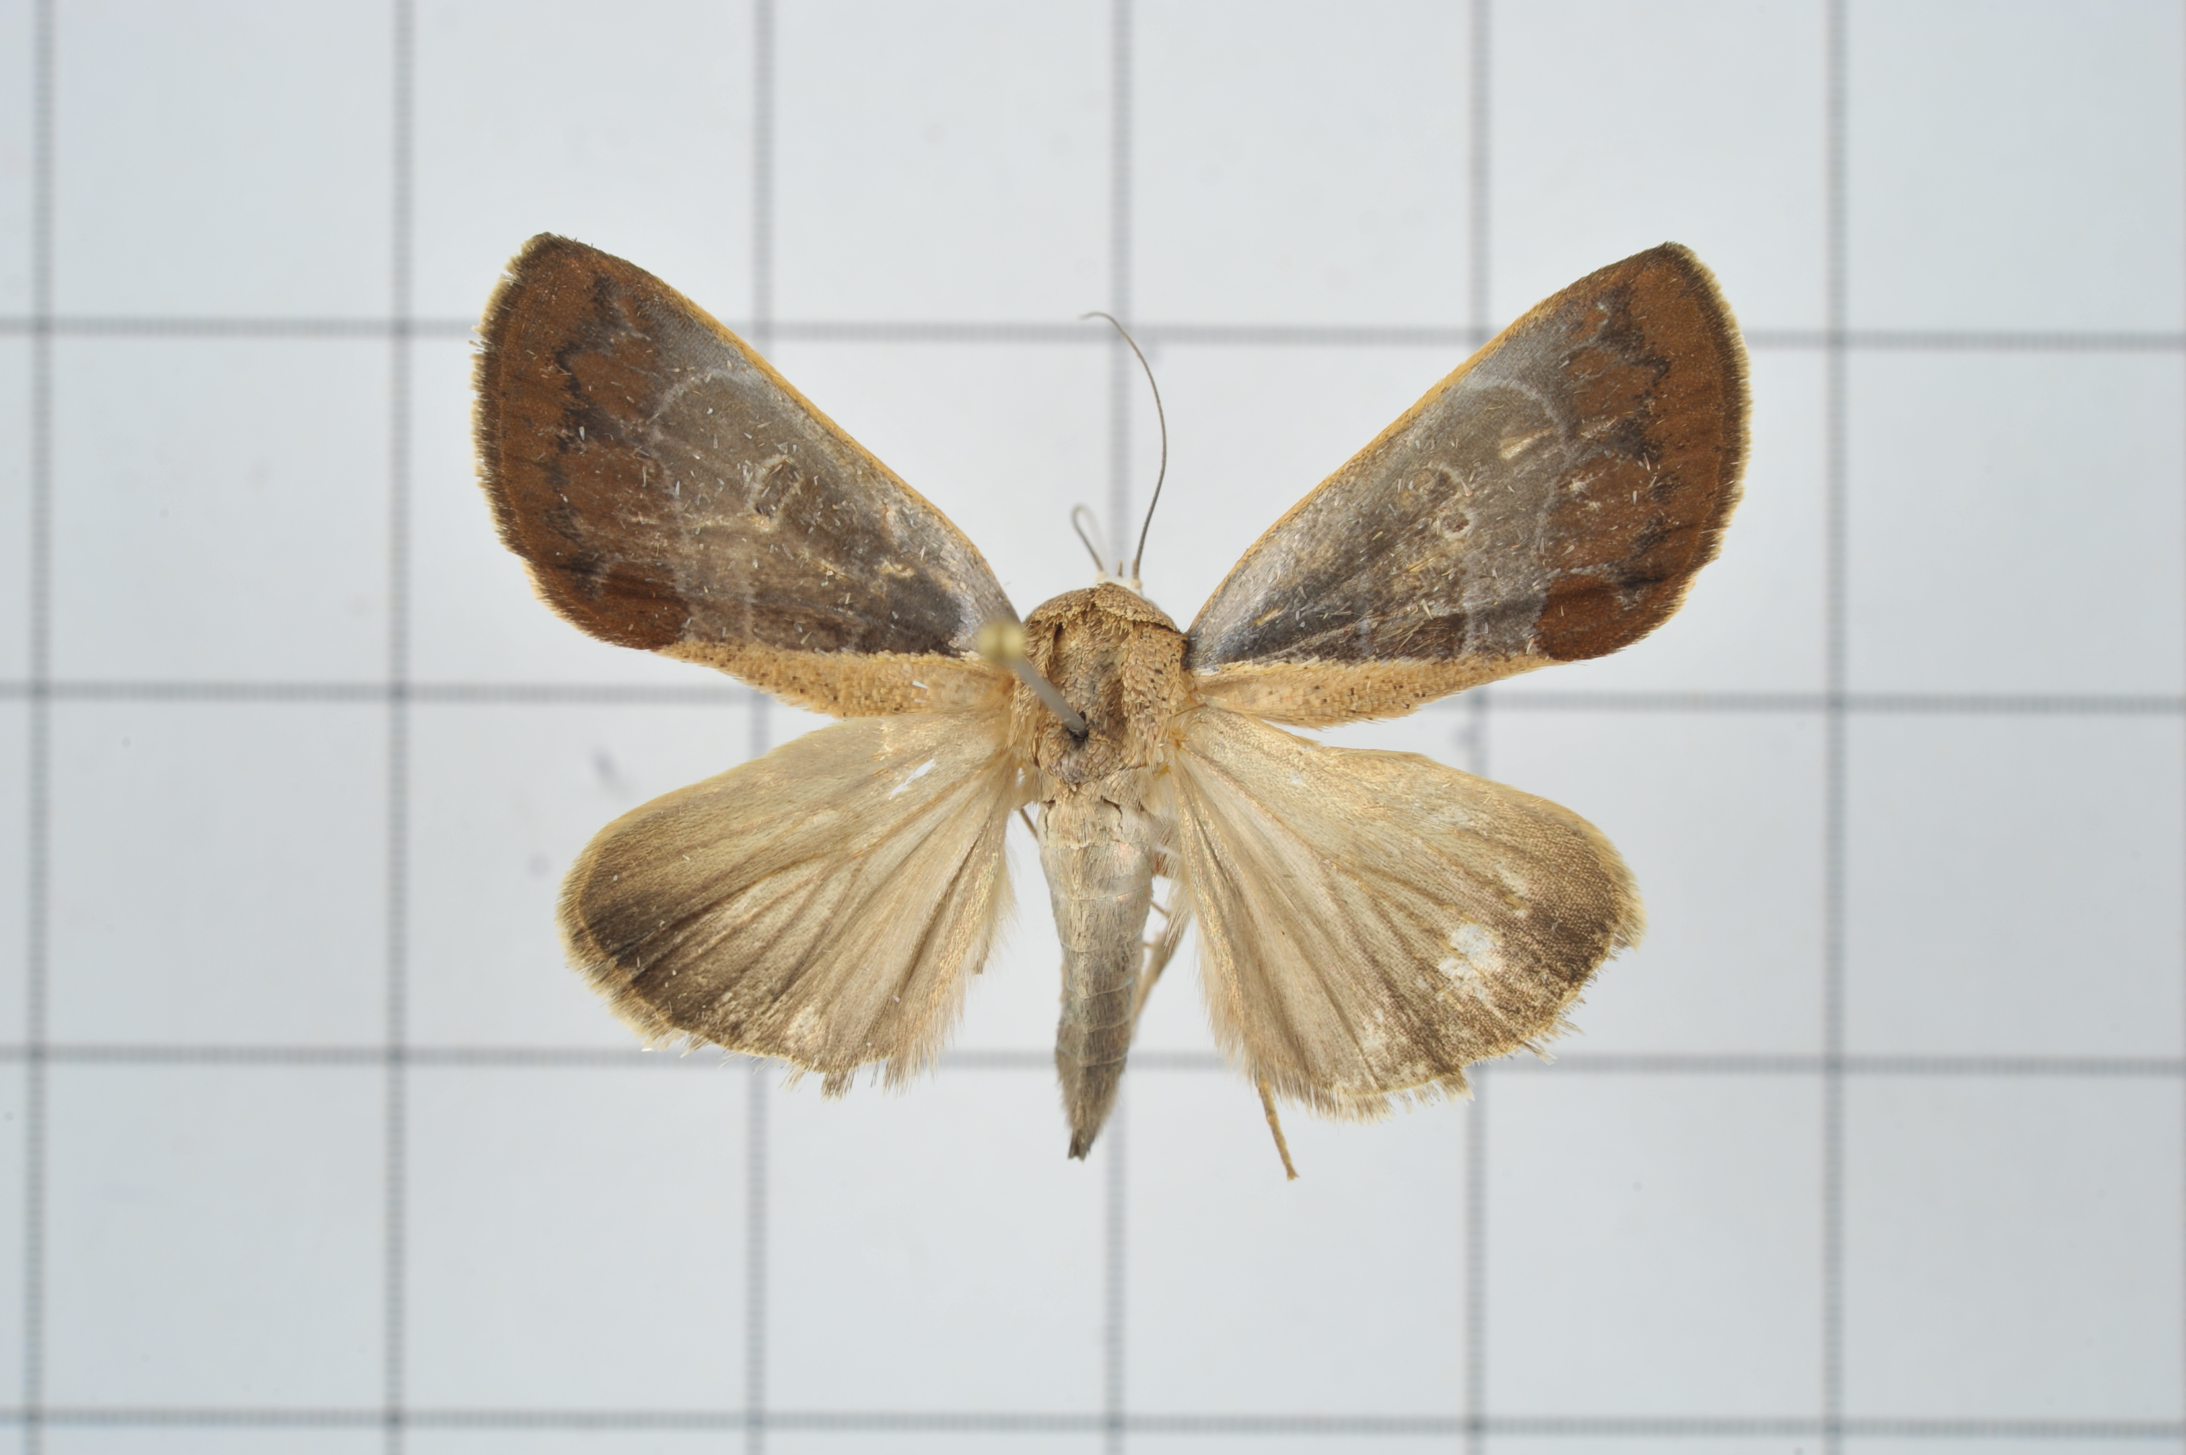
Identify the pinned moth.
Westermannia elliptica elliptica
